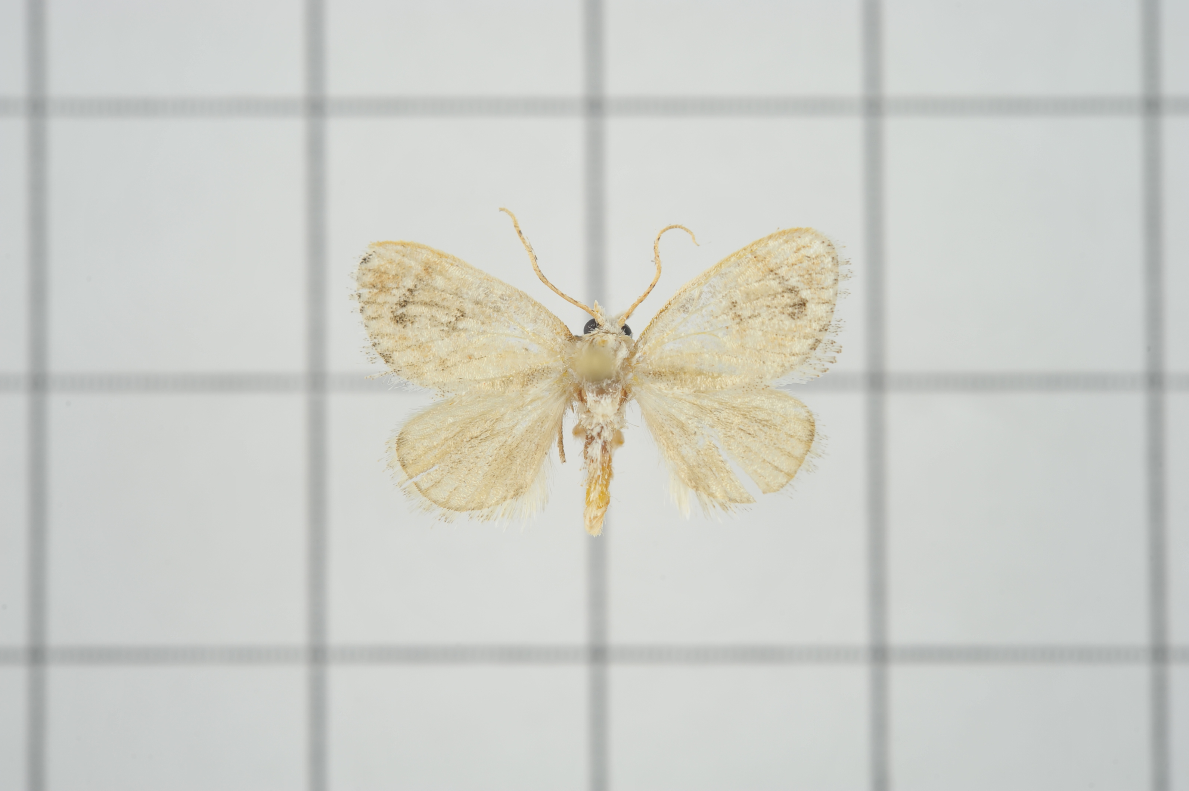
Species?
Narosa nigrisigna
